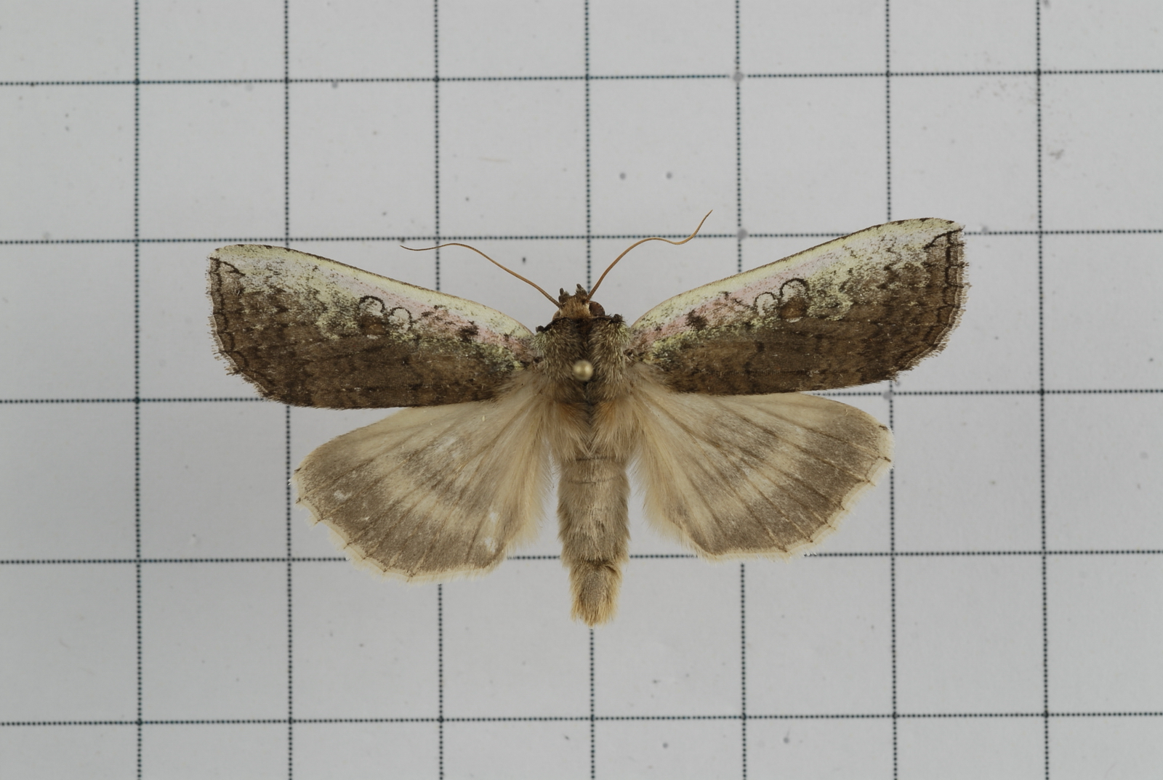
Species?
Tethea oberthueri taiwana
